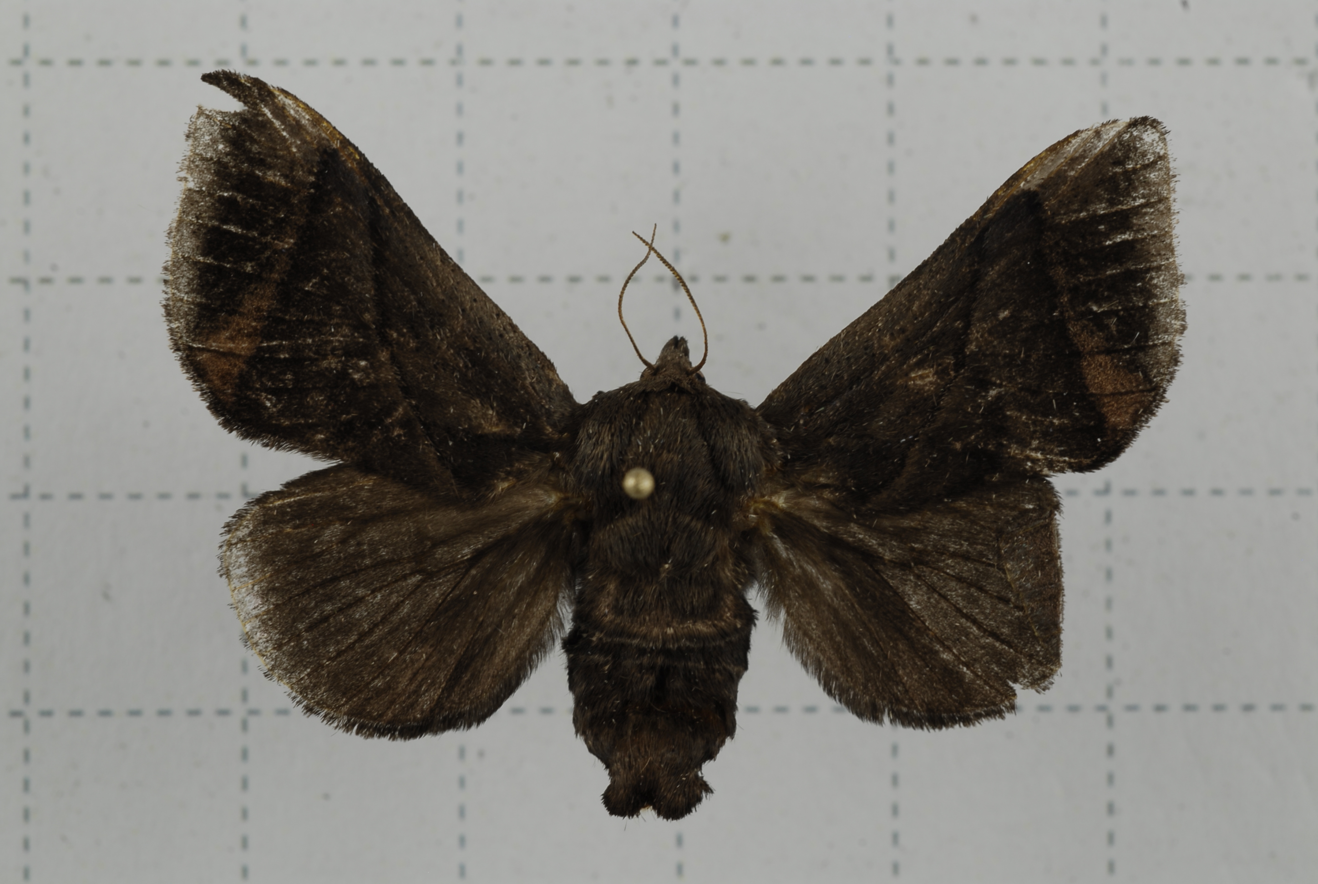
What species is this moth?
Setora baibarana
